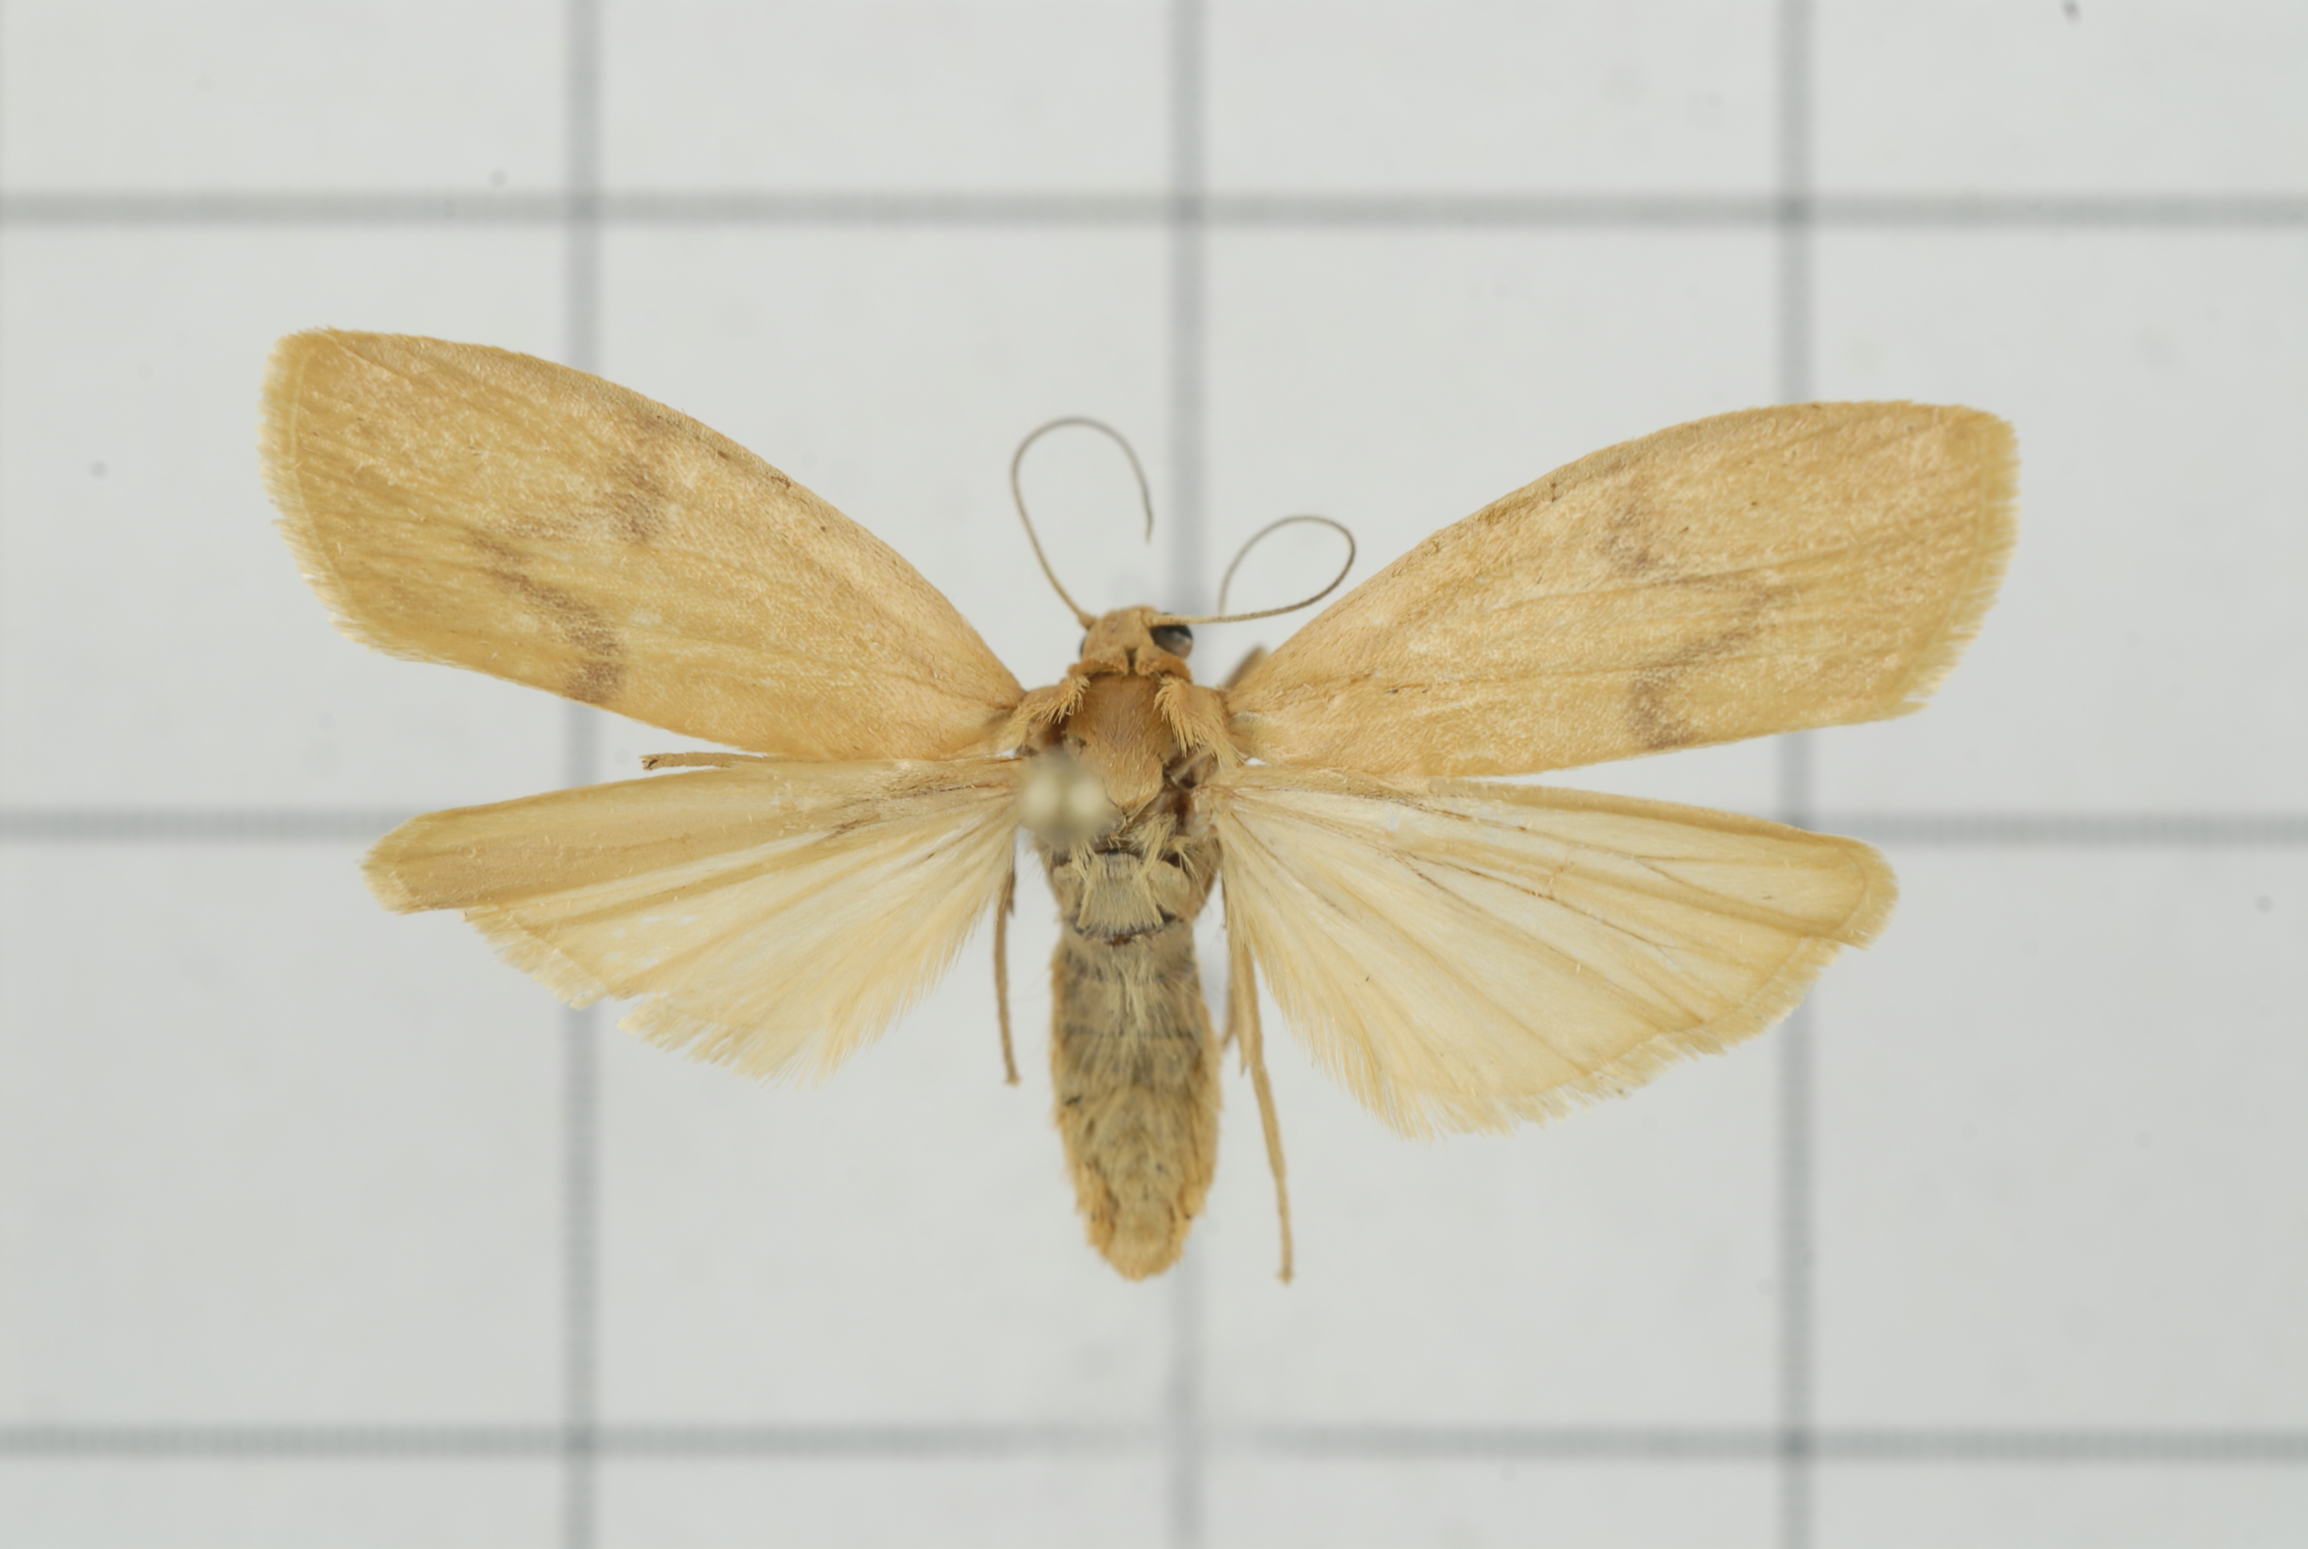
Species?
Teuloma tainebula
